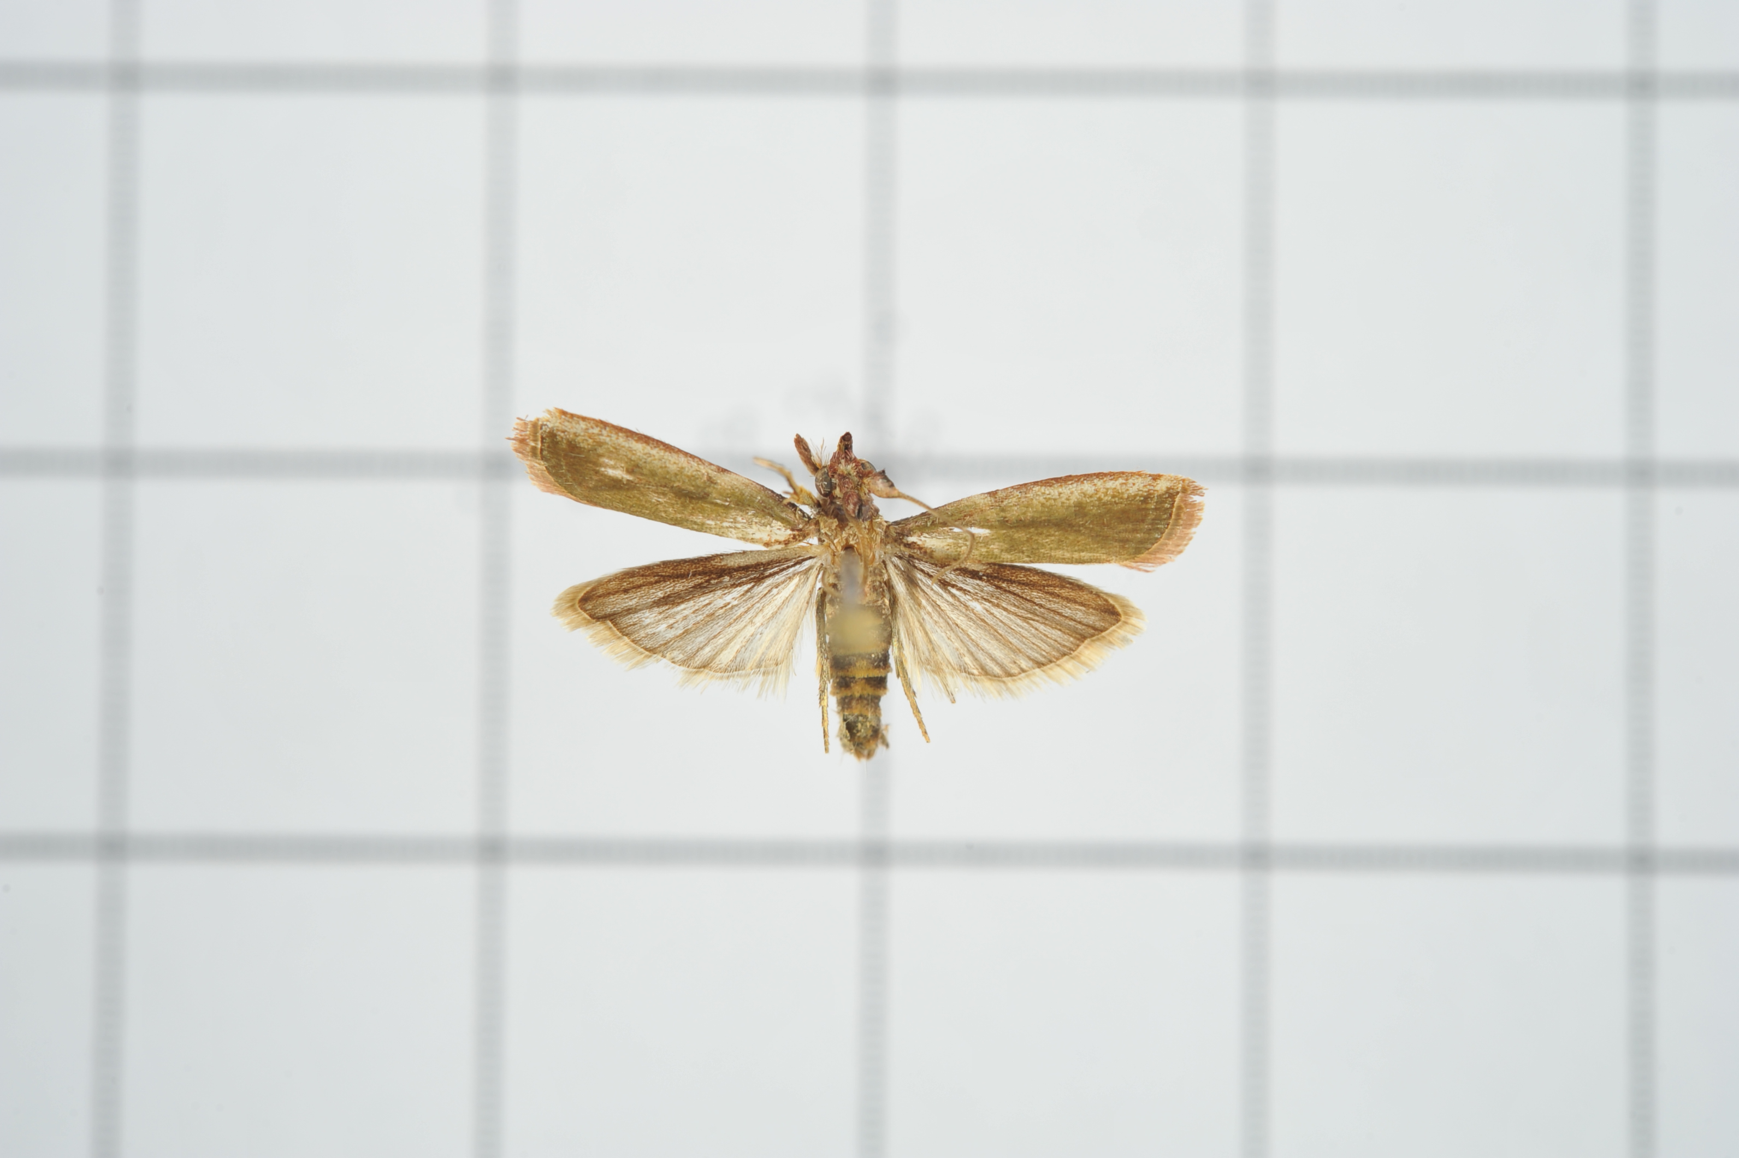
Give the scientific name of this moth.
Volobilis chloropterella
